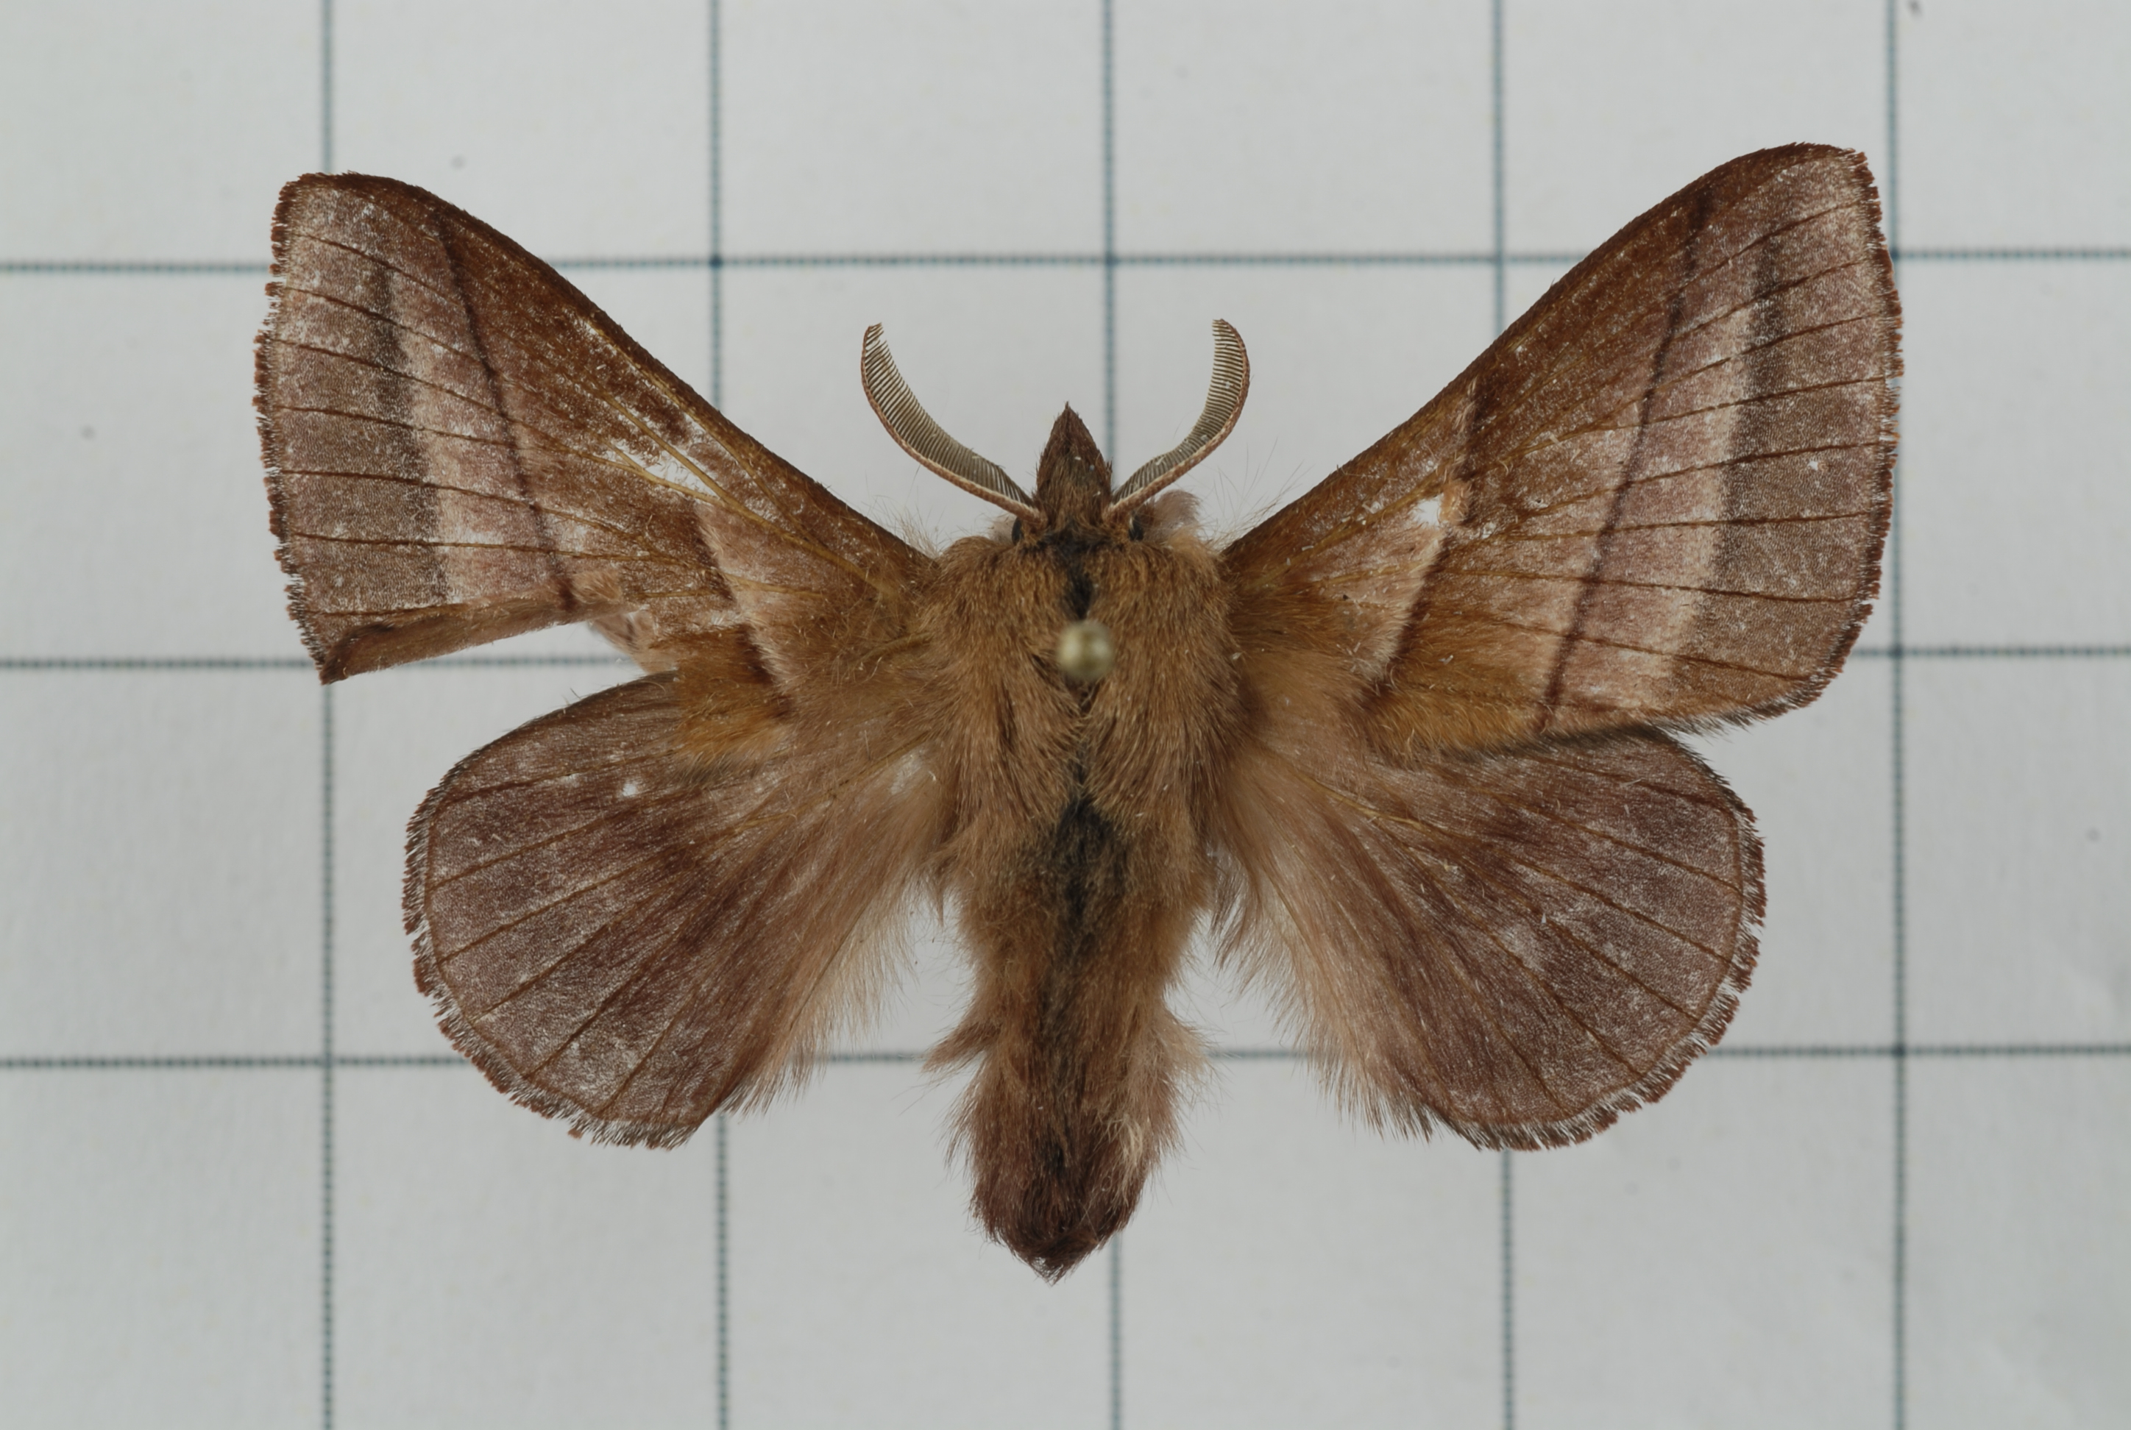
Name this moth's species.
Syrastrenopsis kawabei
